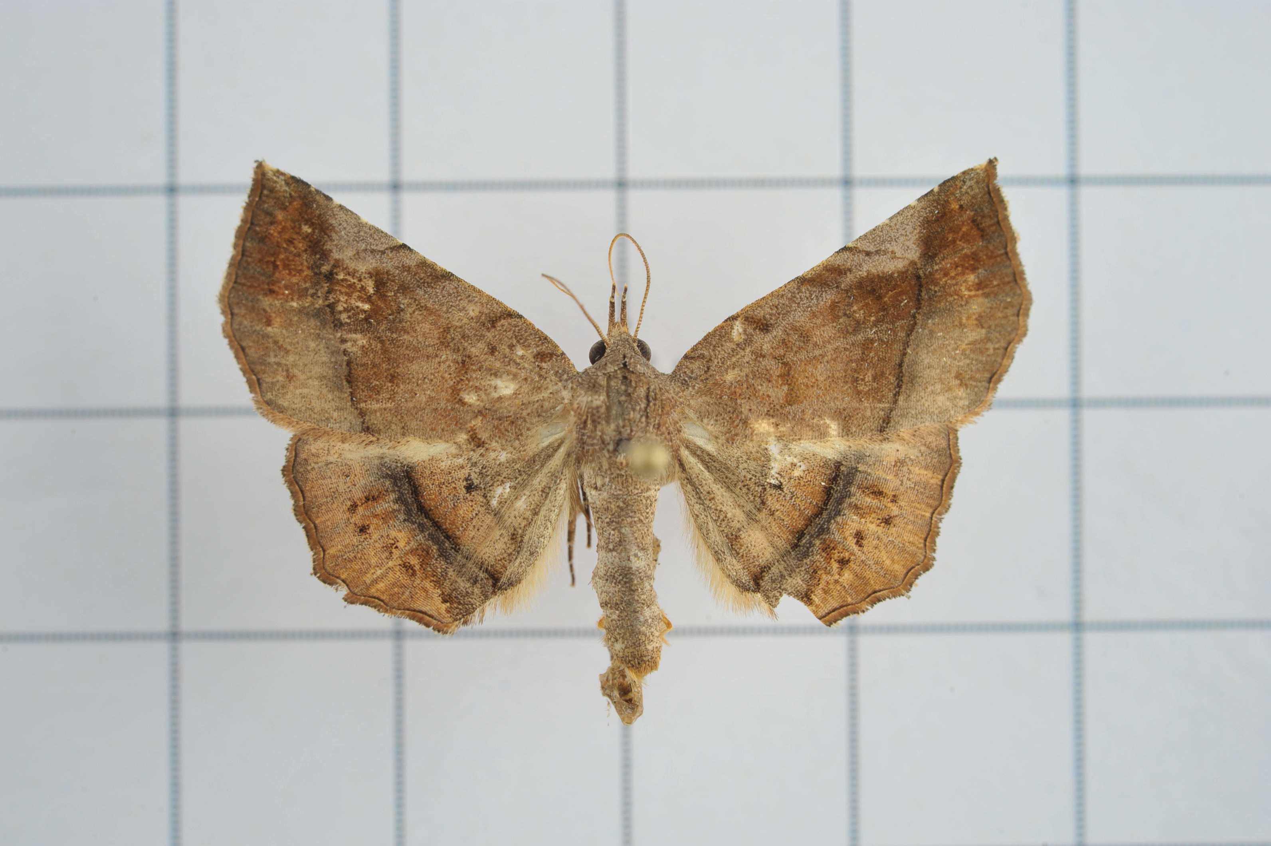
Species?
Pangrapta adusta
